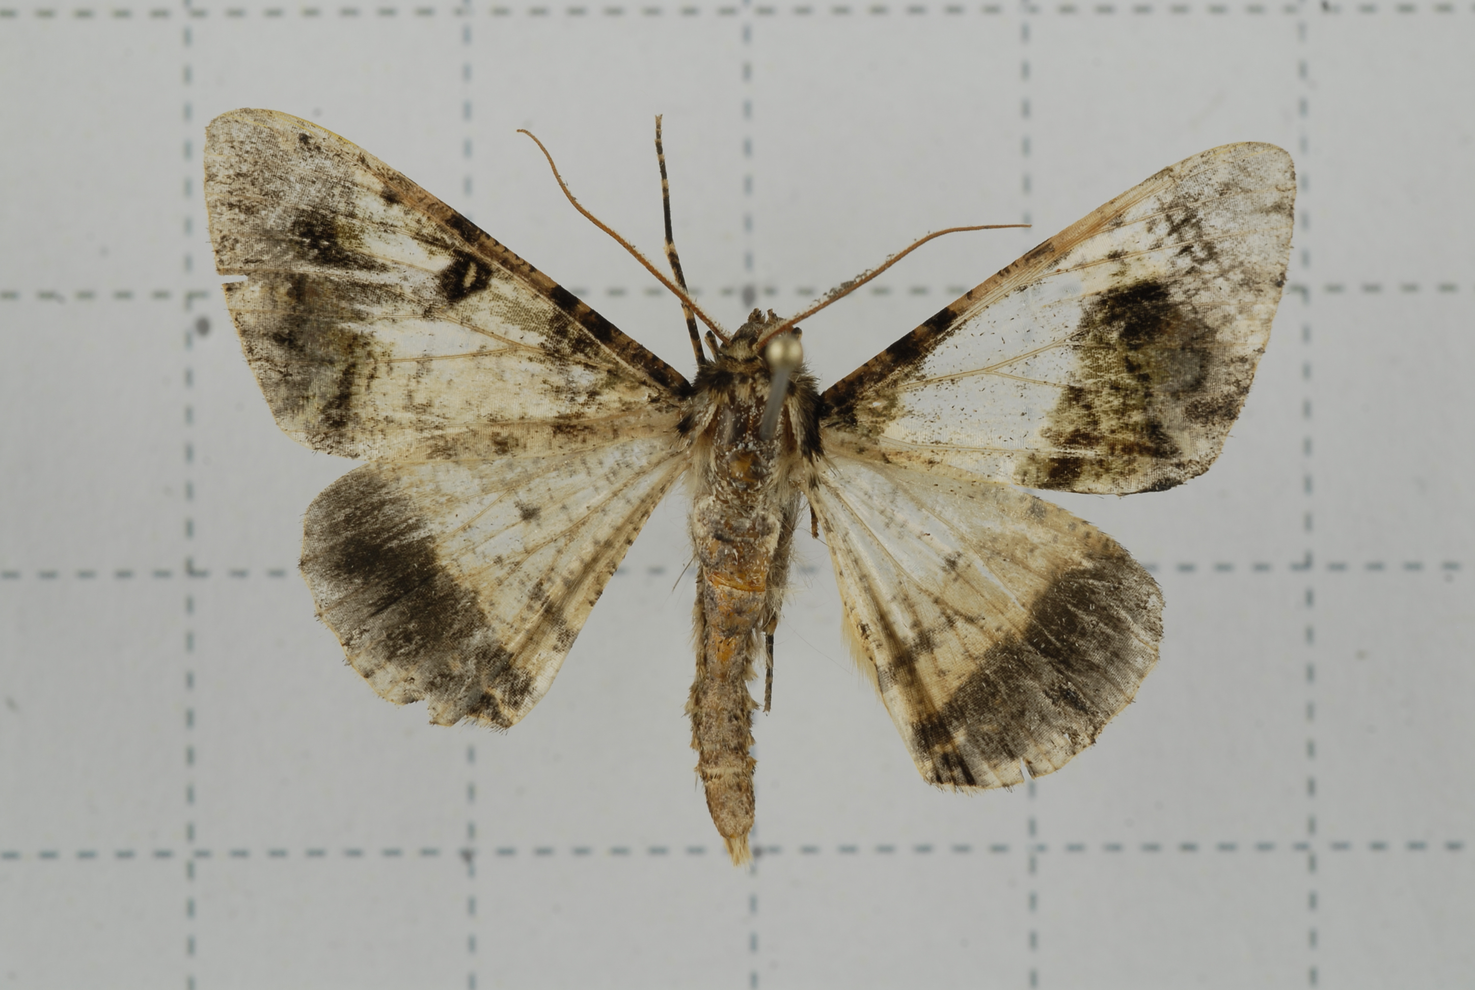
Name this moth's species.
Gasterocome pannosaria orta
